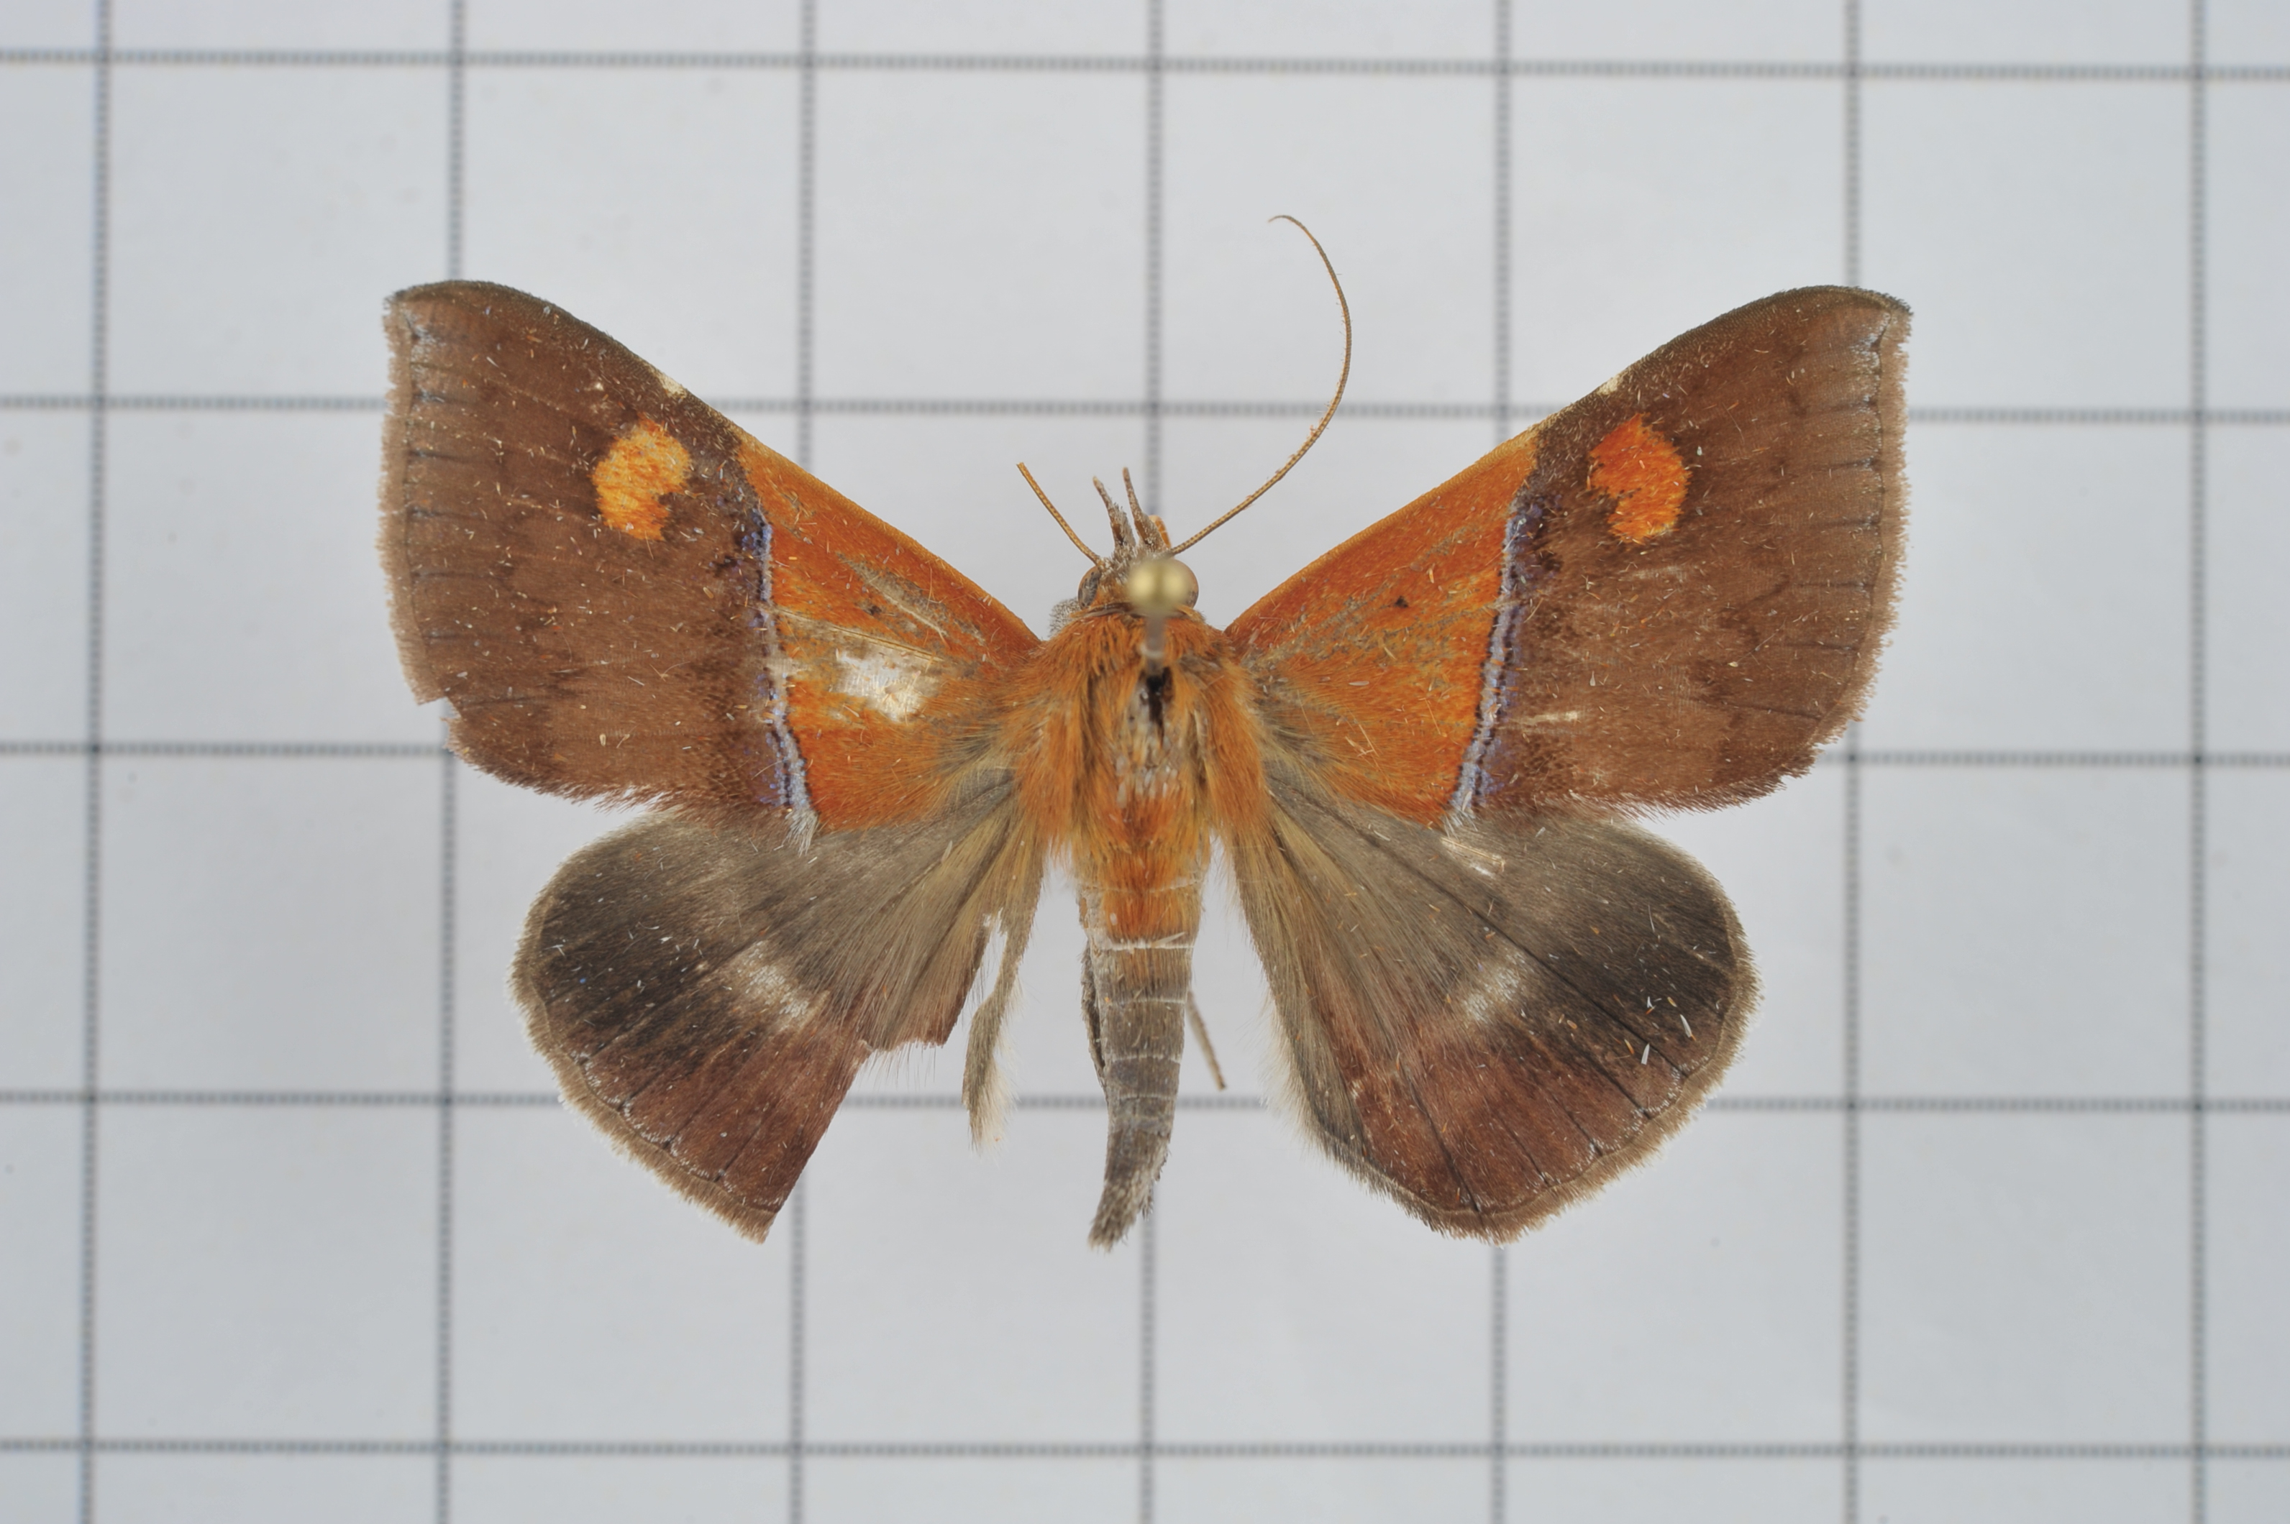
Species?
Sympis rufibasis
